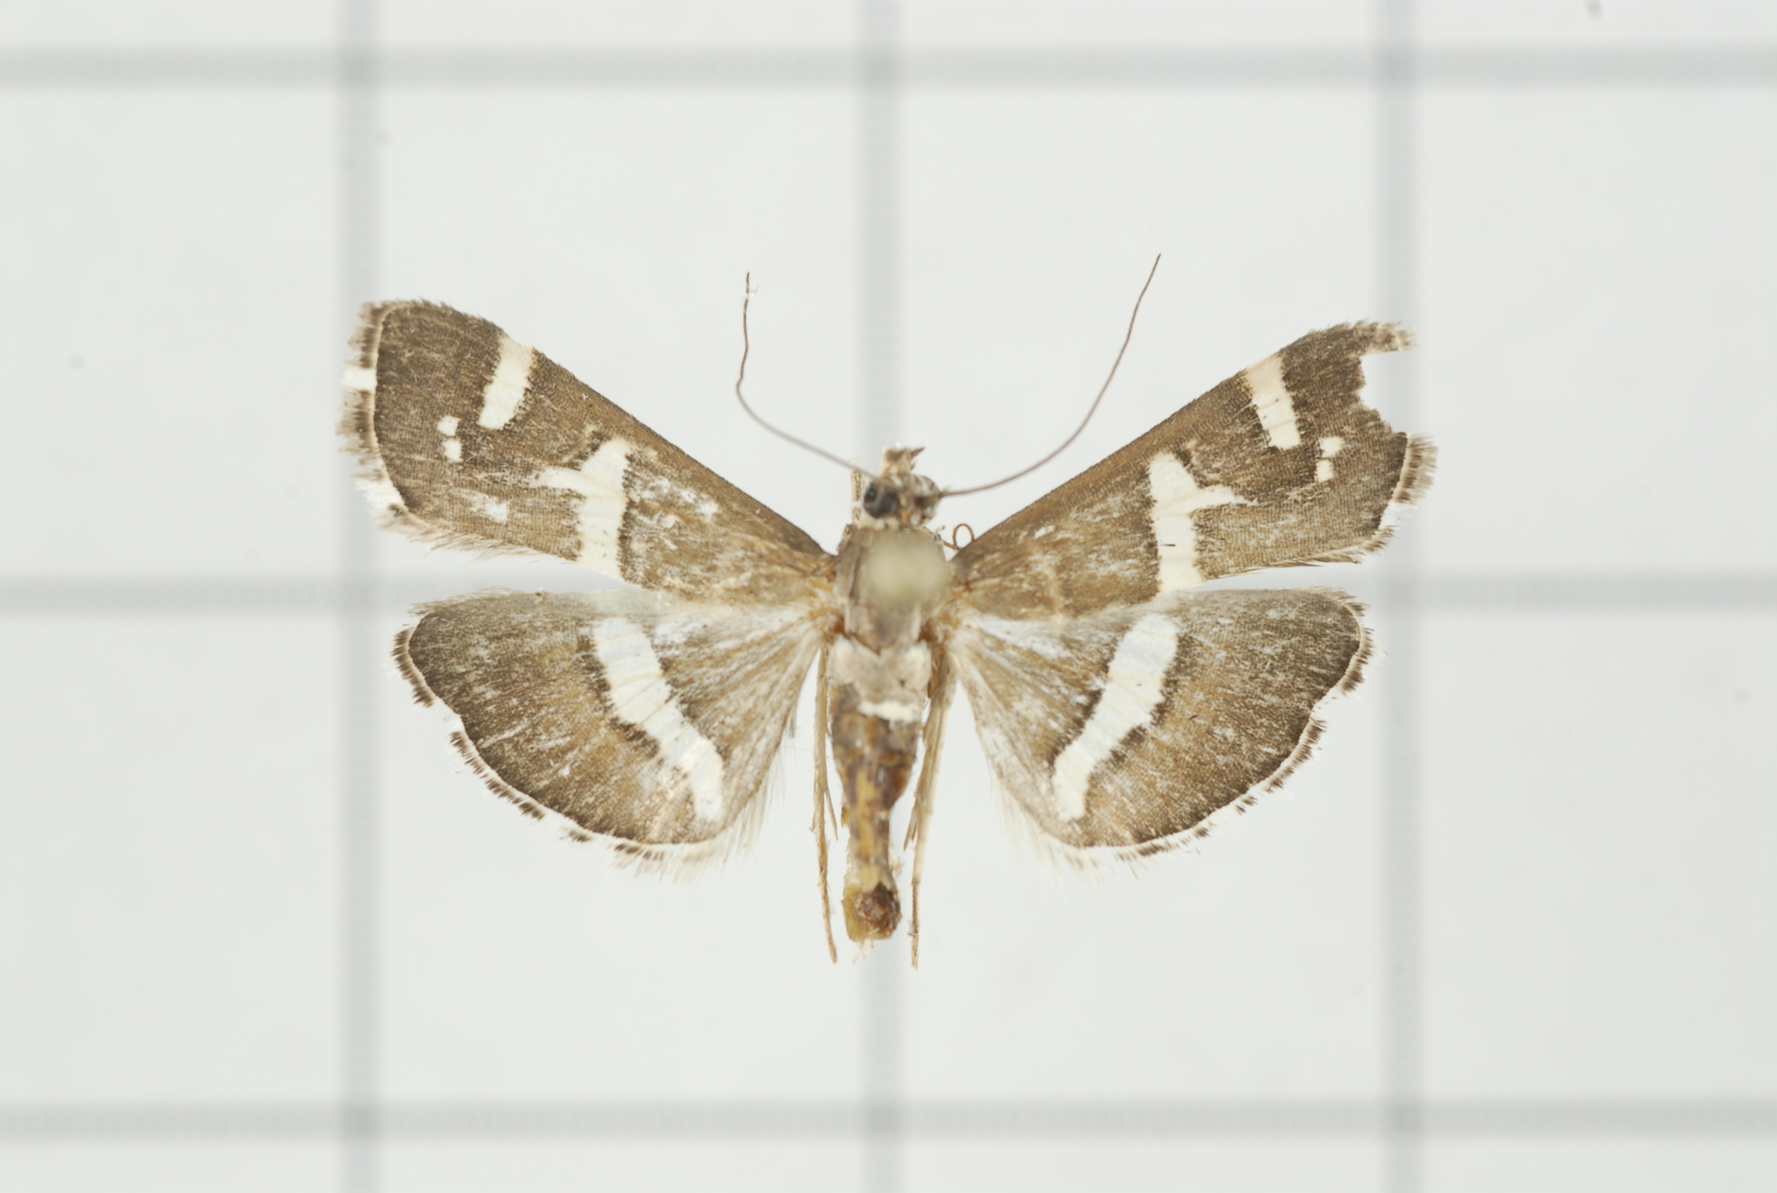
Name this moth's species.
Spoladea recurvalis
